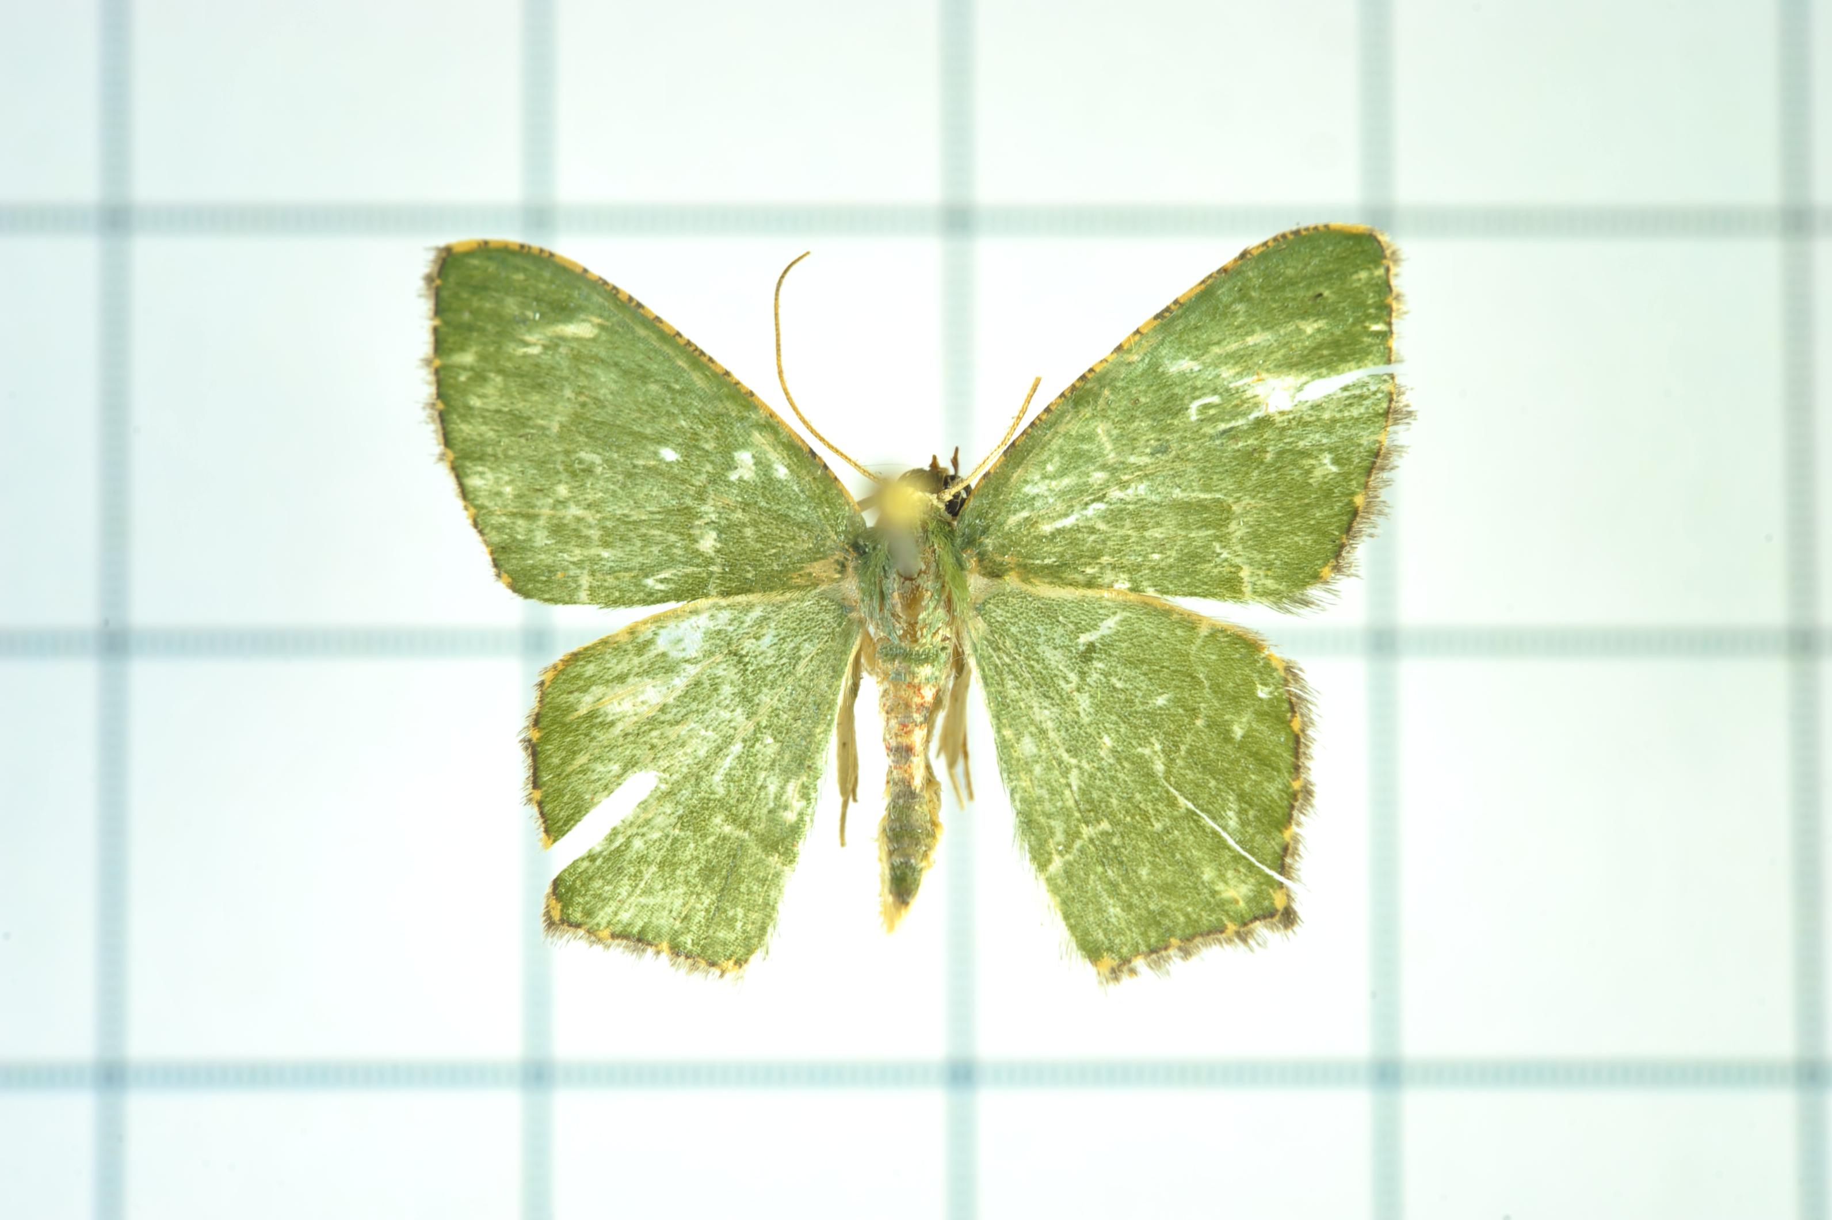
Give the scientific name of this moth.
Hemithea tritonaria
